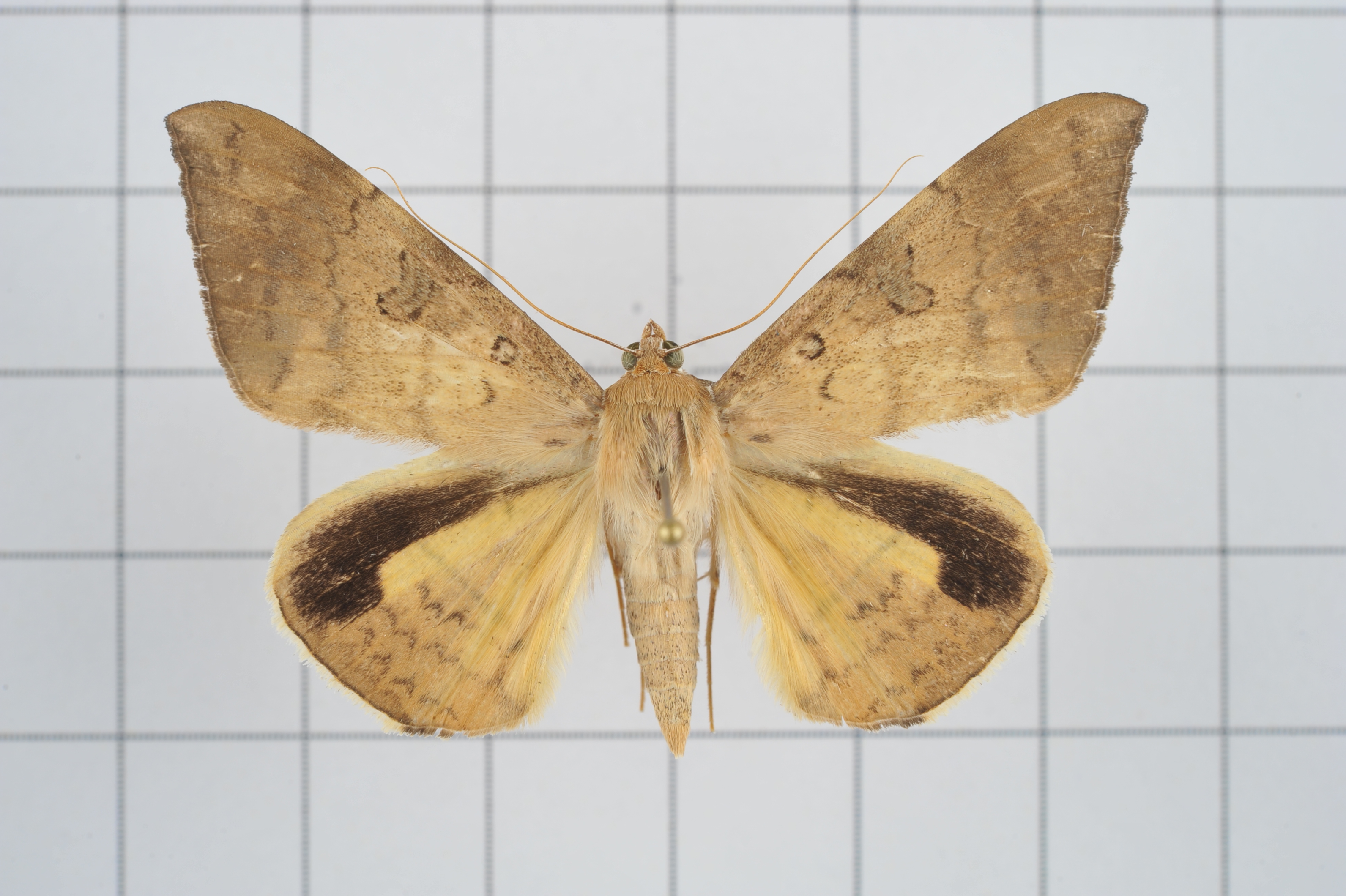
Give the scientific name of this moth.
Oxyodes scrobiculata
